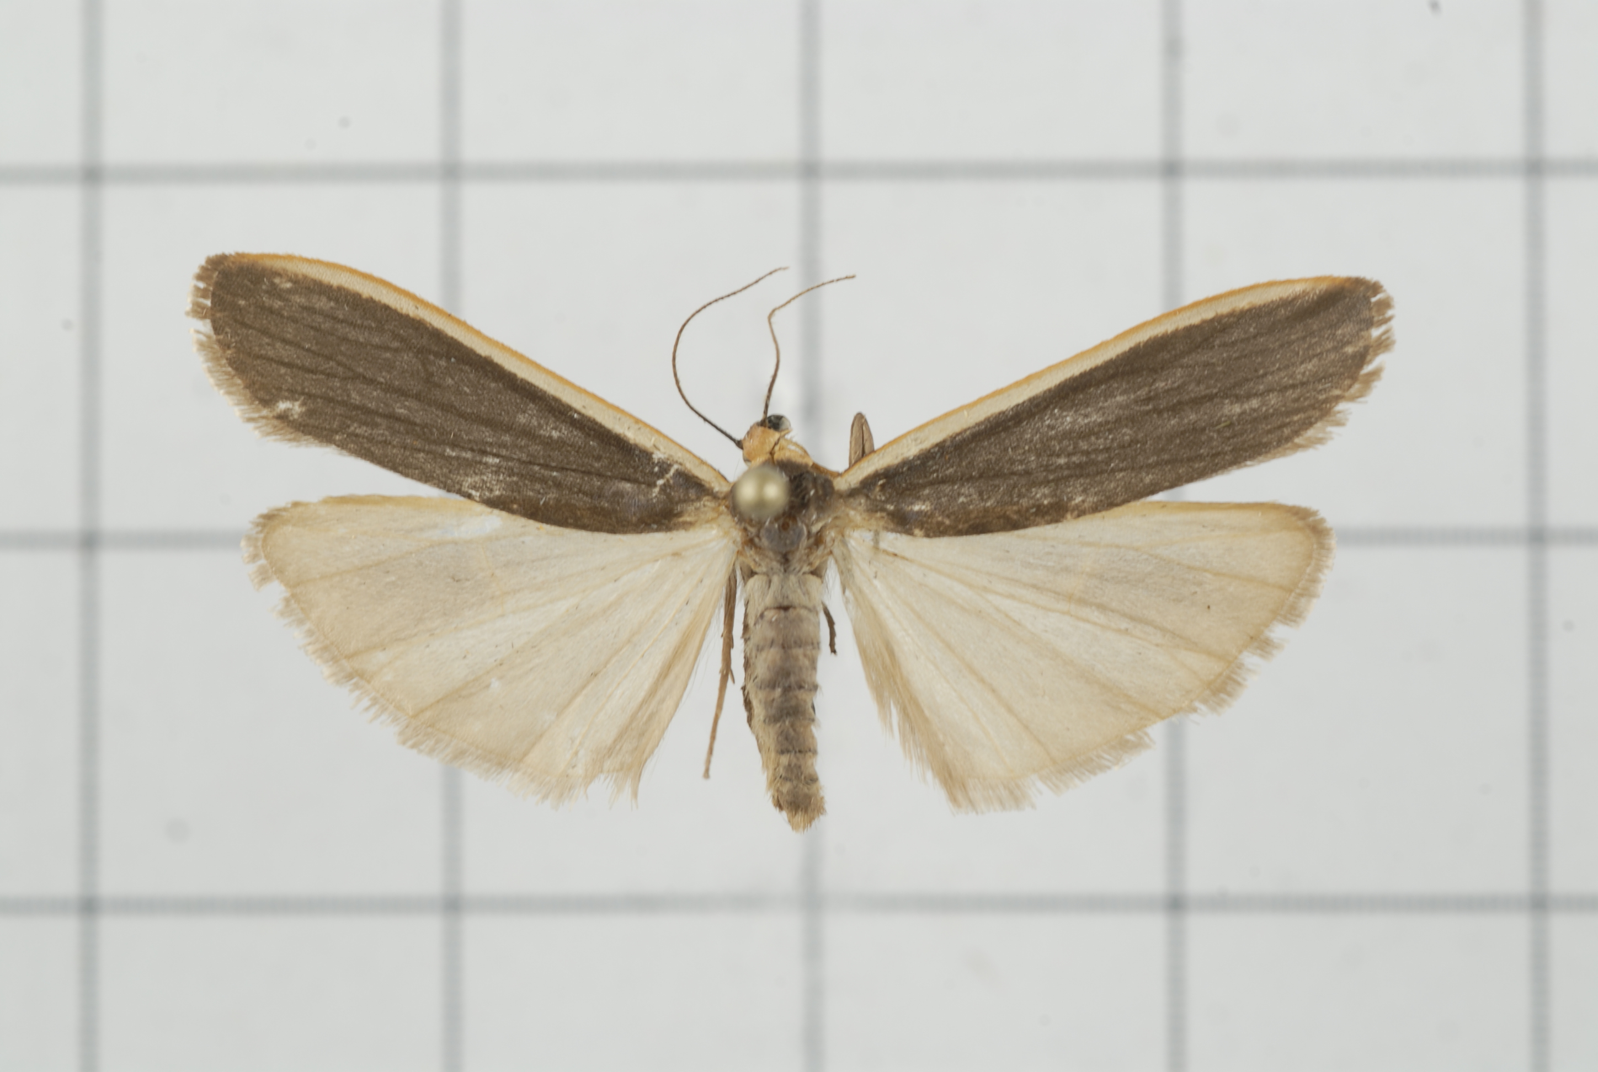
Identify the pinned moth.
Eilema taiwana
